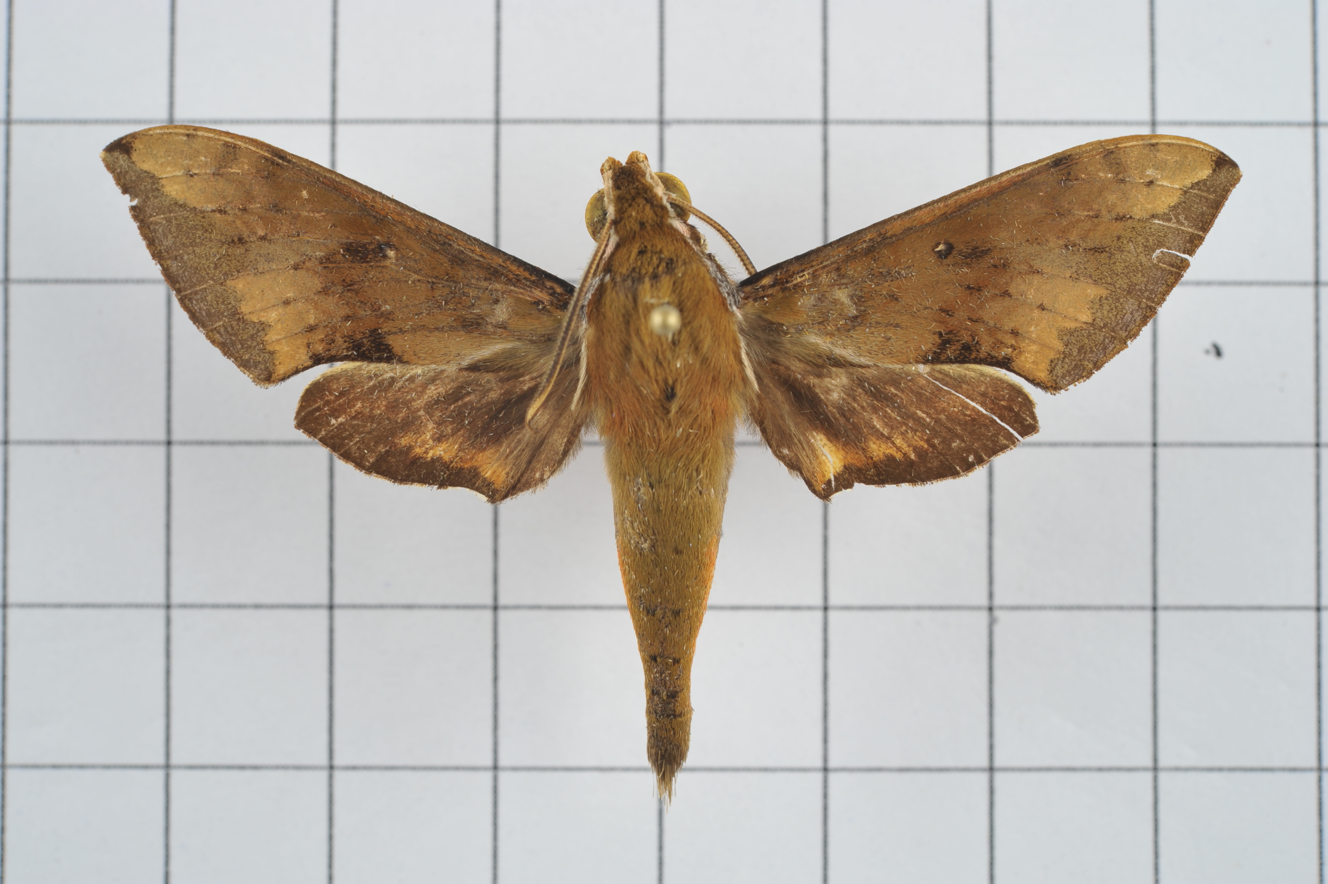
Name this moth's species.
Rhagastis castor formosana
